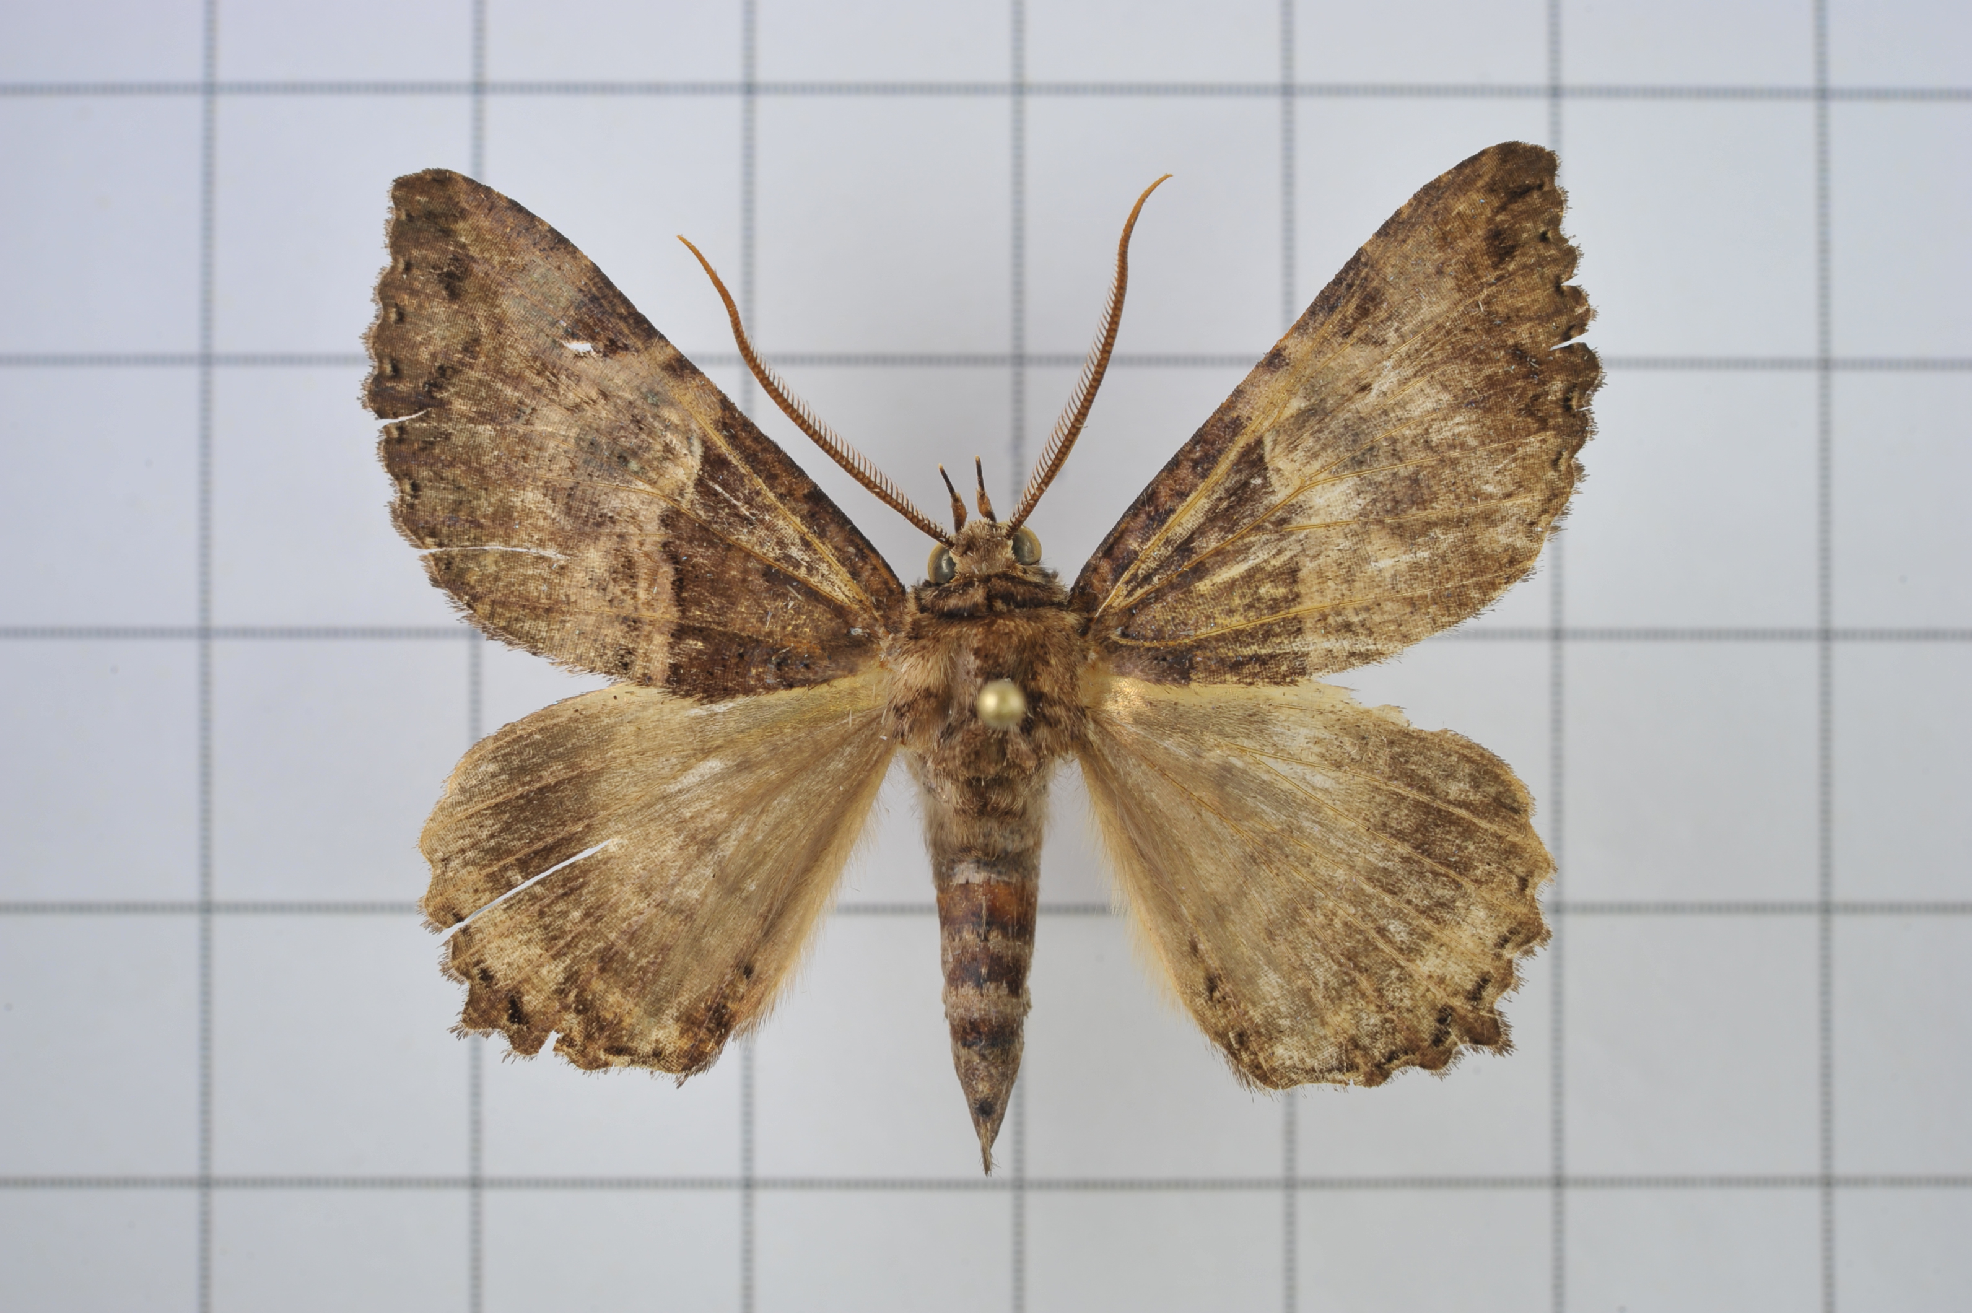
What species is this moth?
Daddala lucilla
